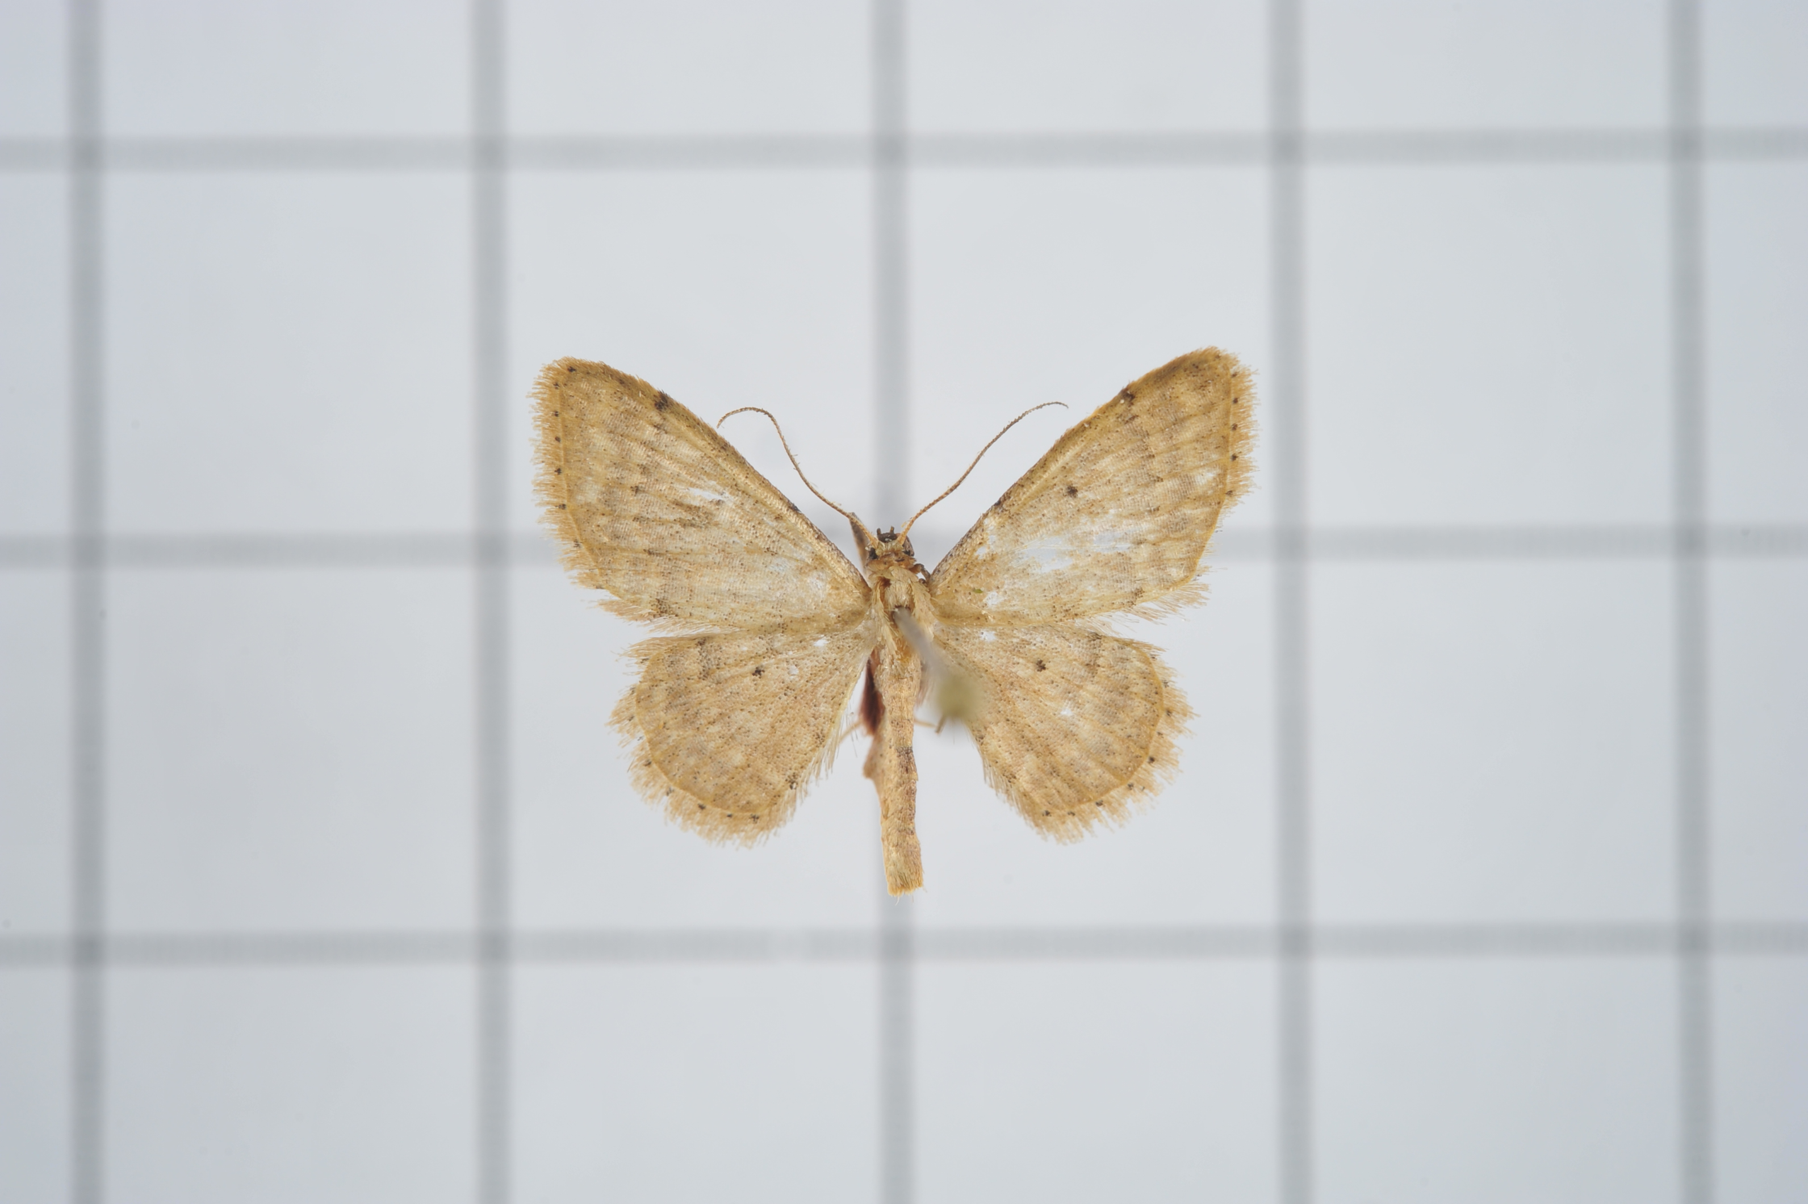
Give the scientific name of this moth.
Idaea sakuraii
